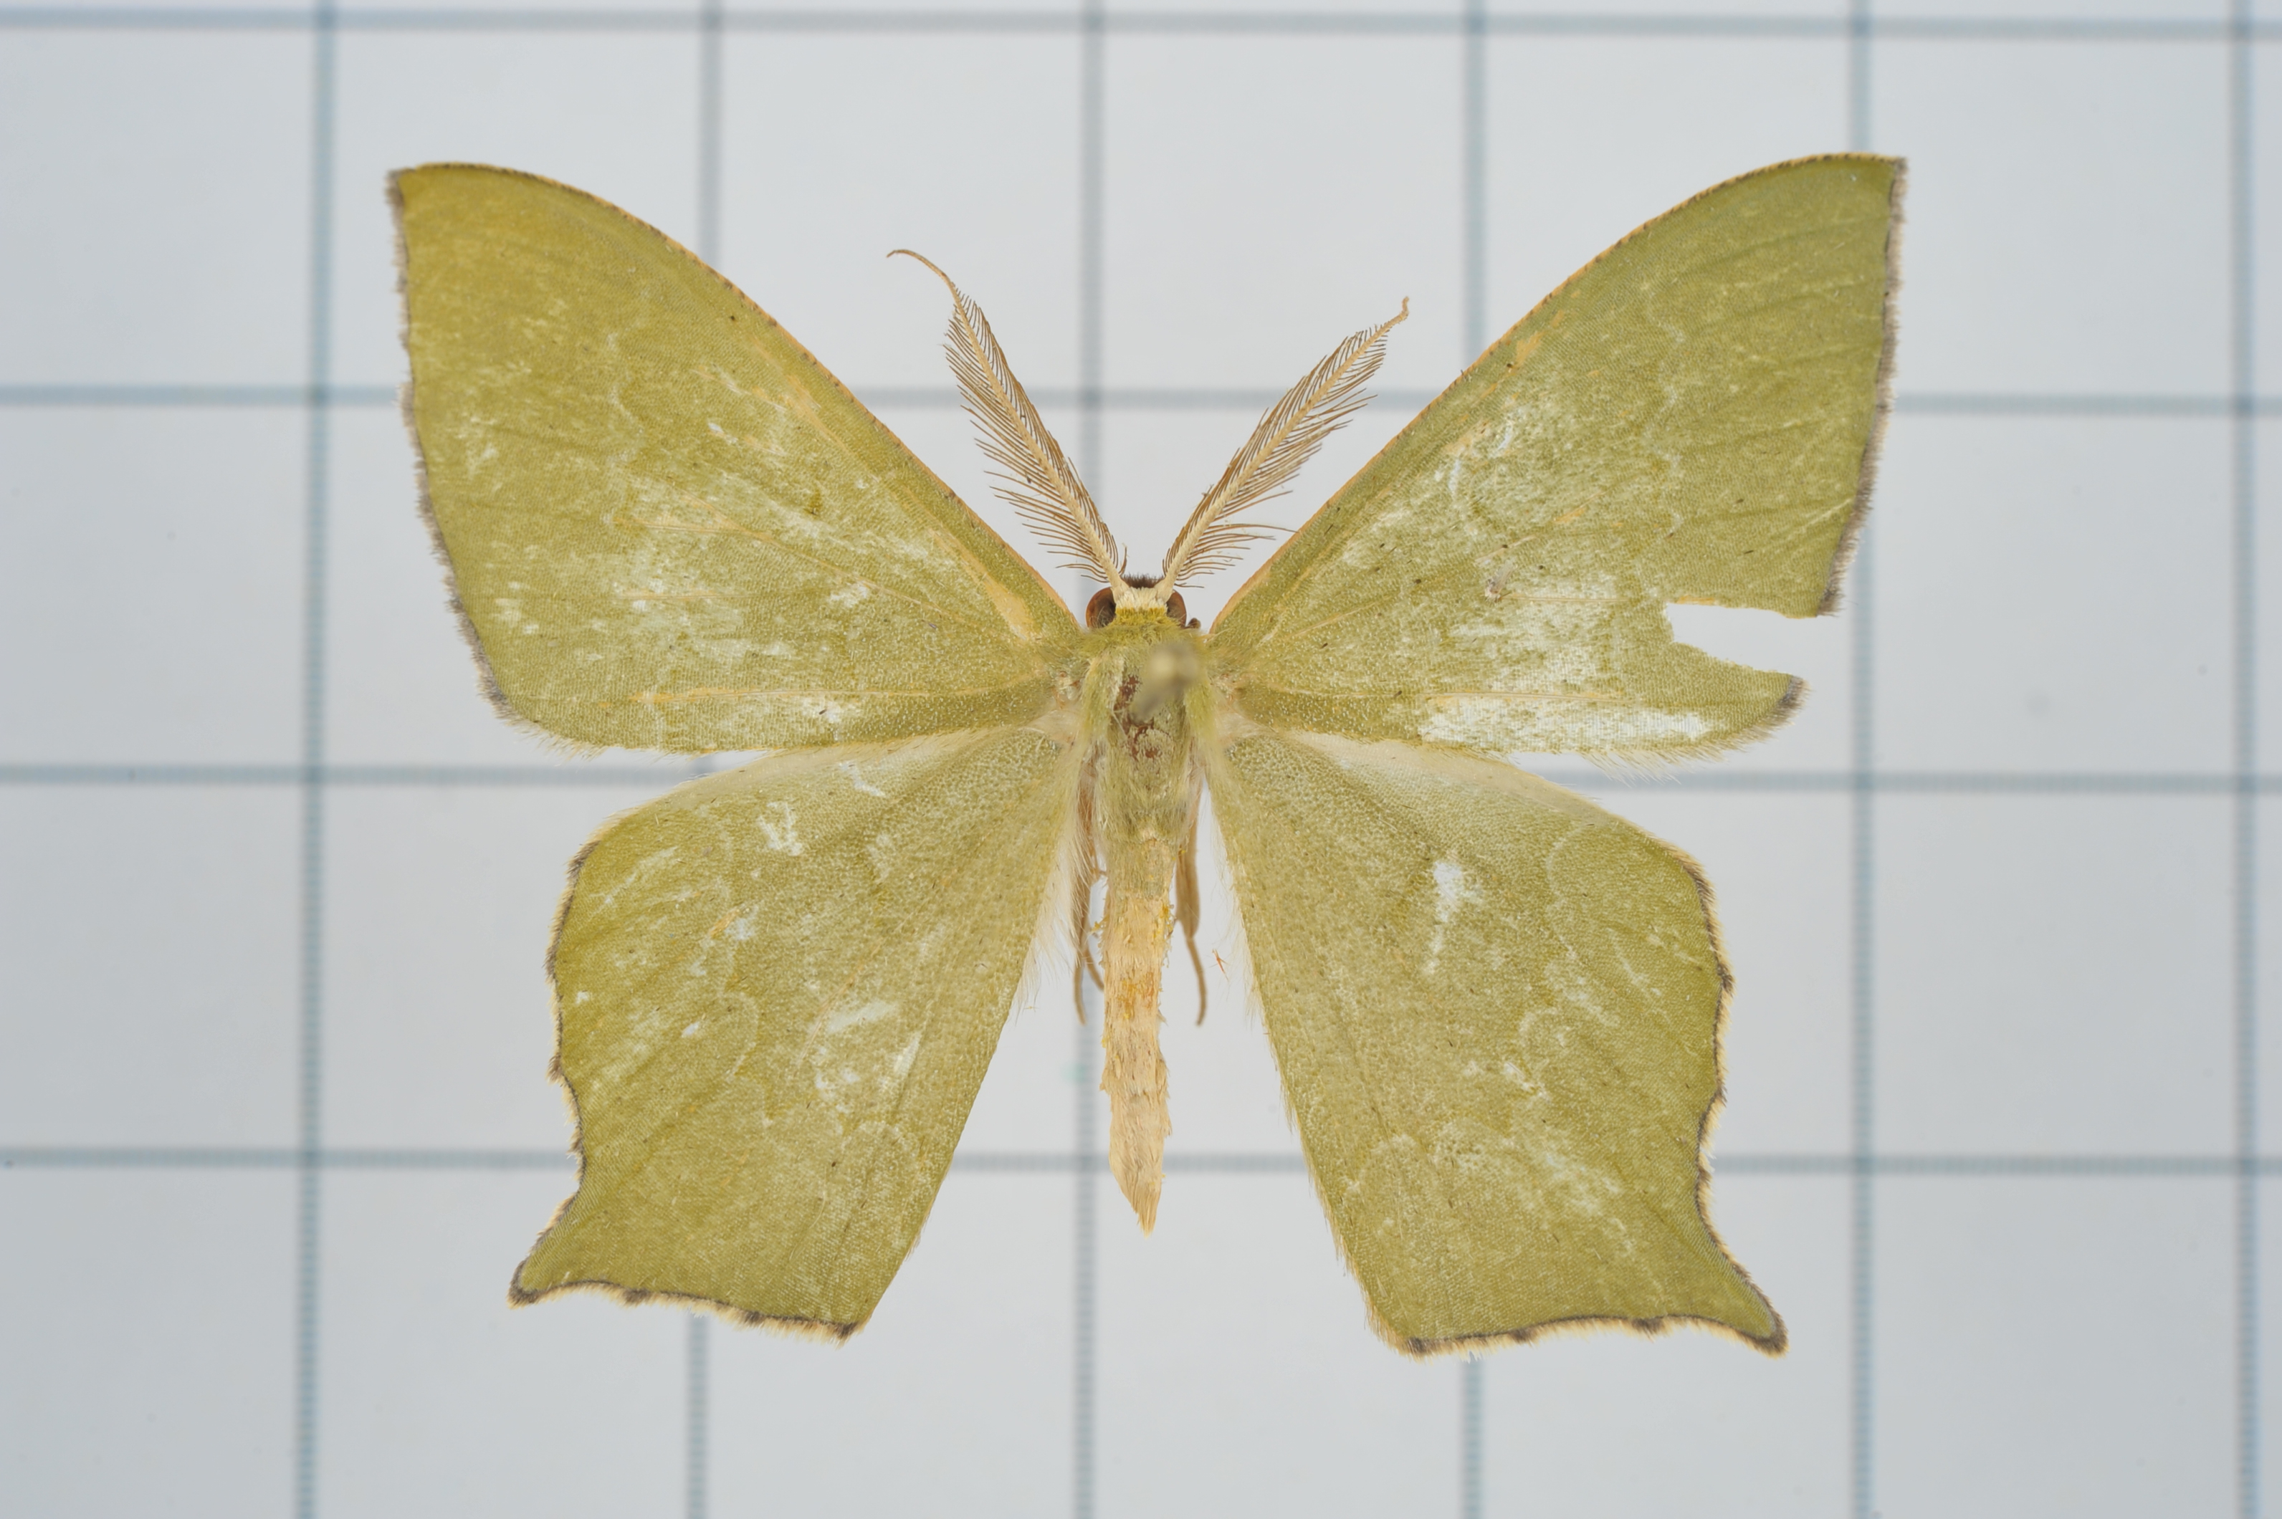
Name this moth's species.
Maxates versicauda versicauda
